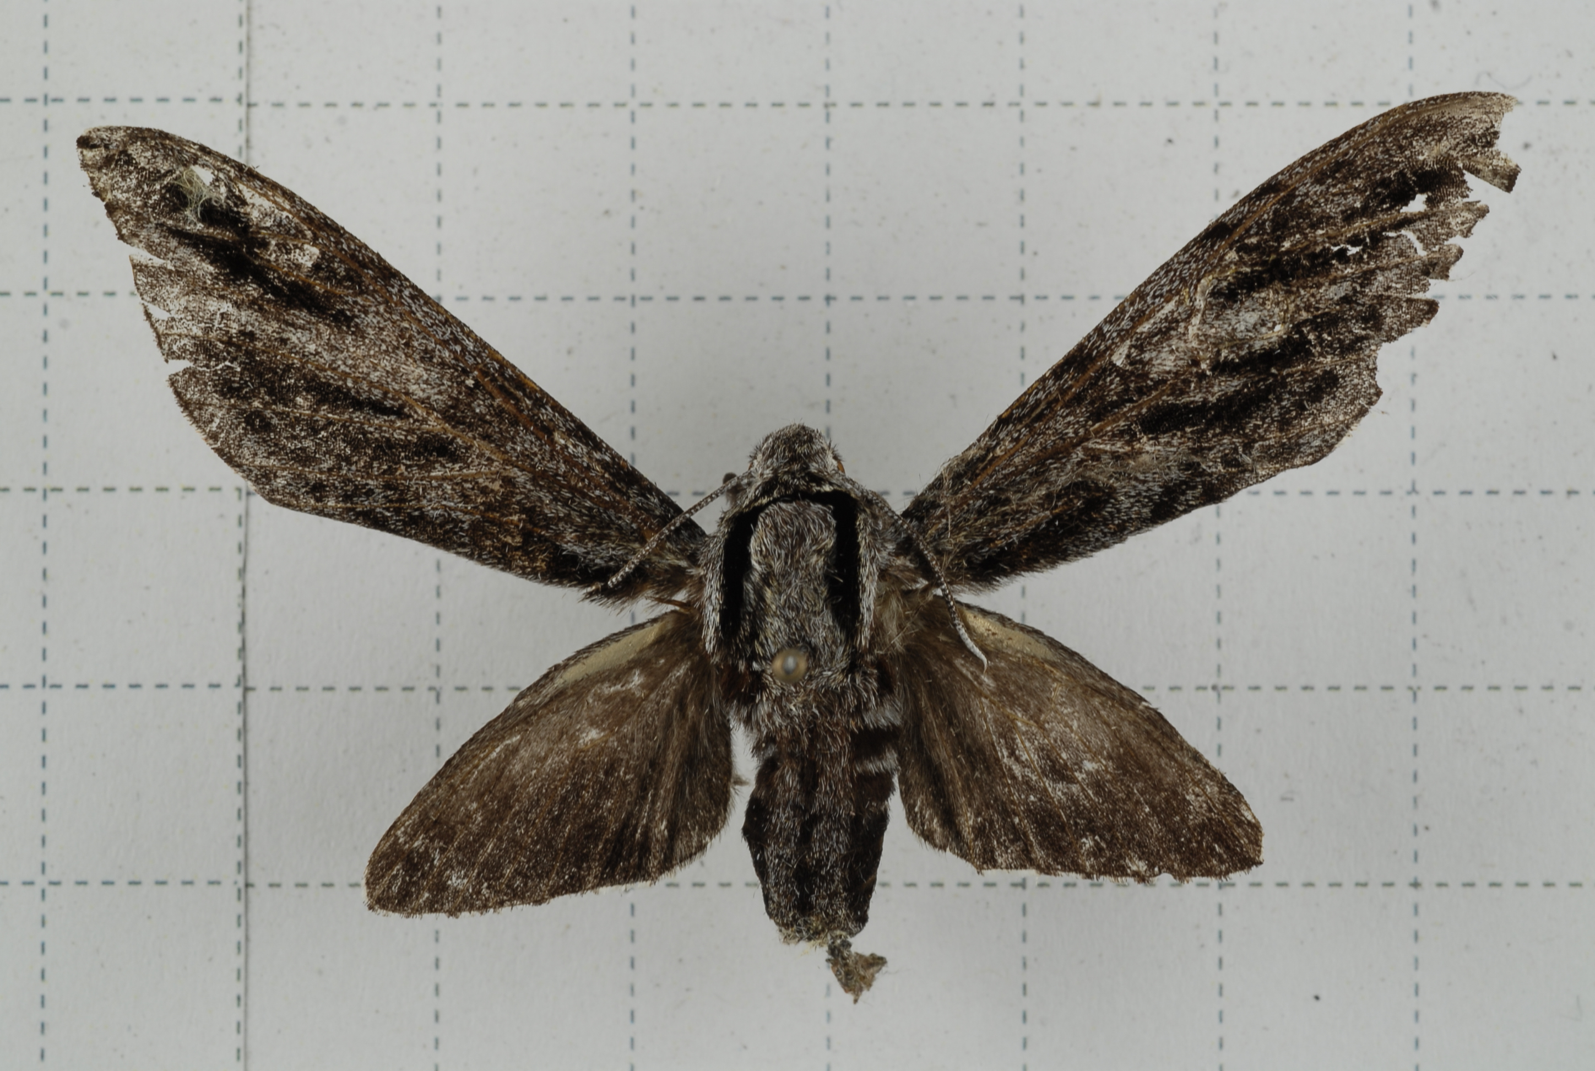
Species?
Sphinx formosana
